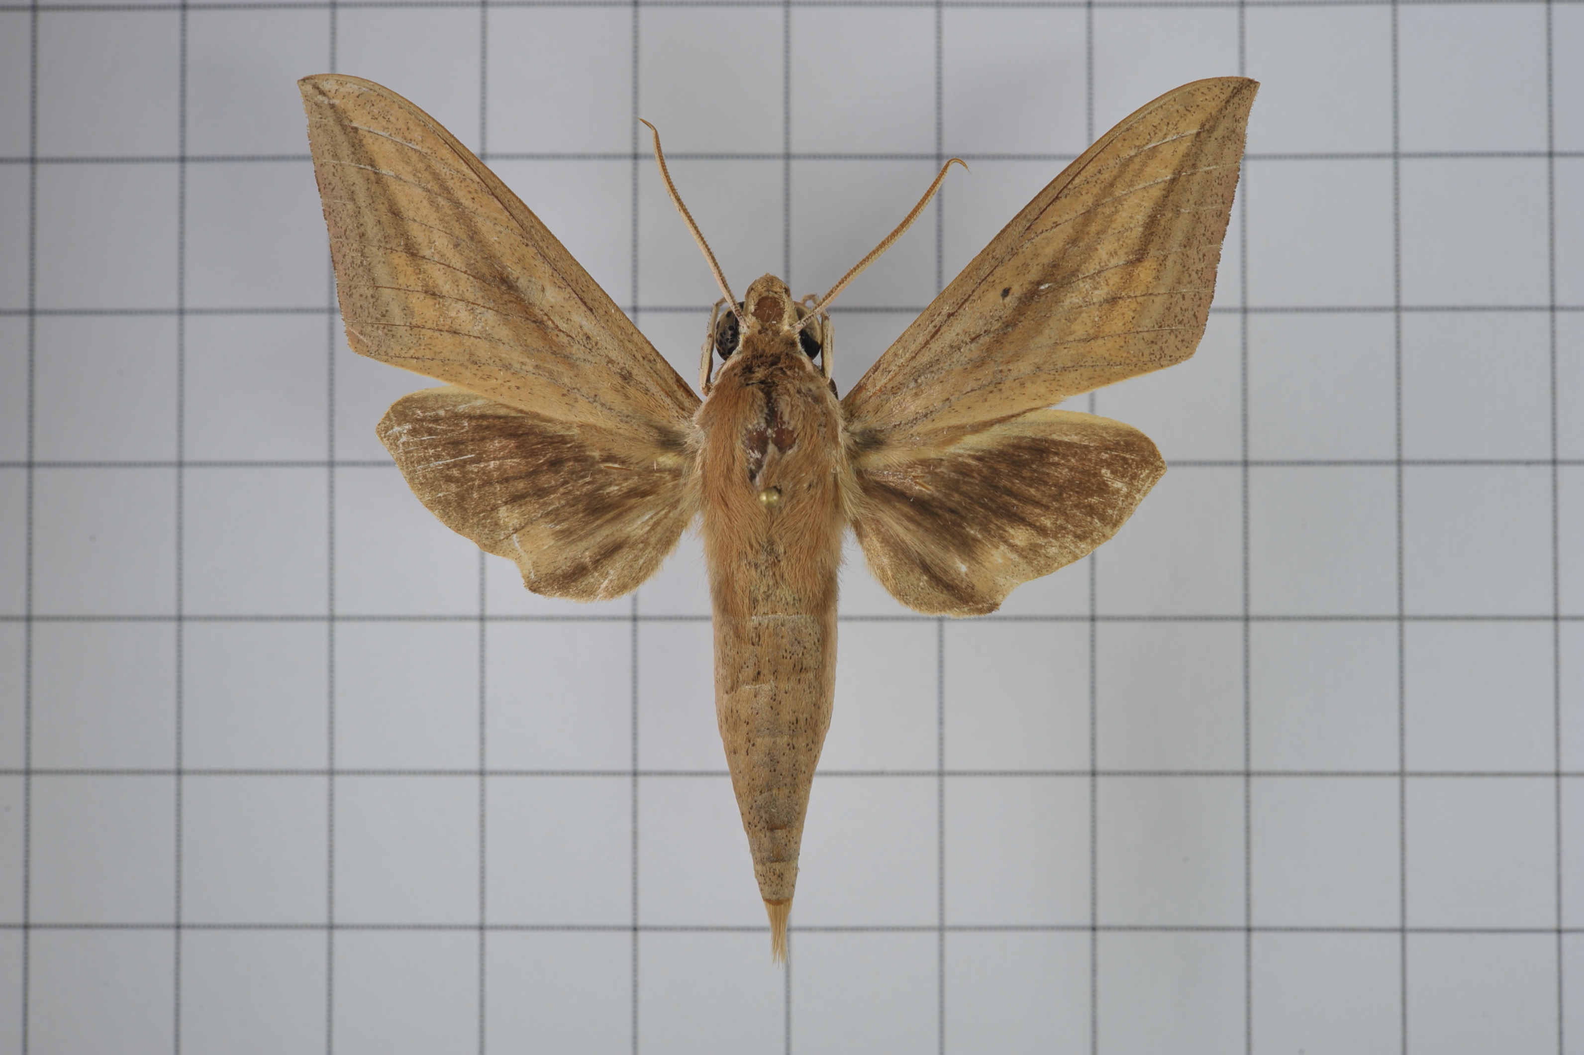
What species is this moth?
Theretra lucasii
